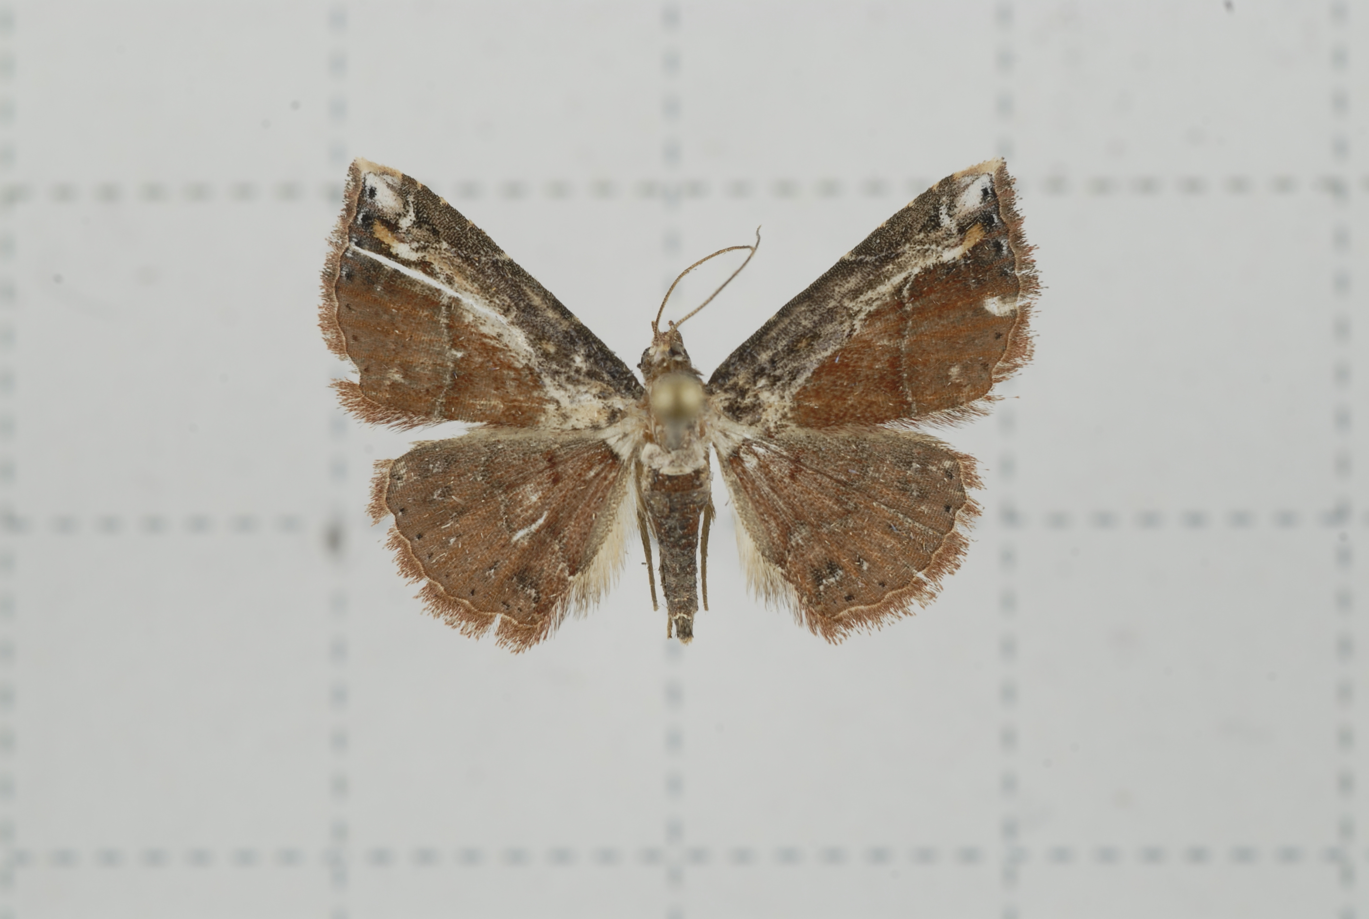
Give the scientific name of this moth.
Zurobata vacillans
